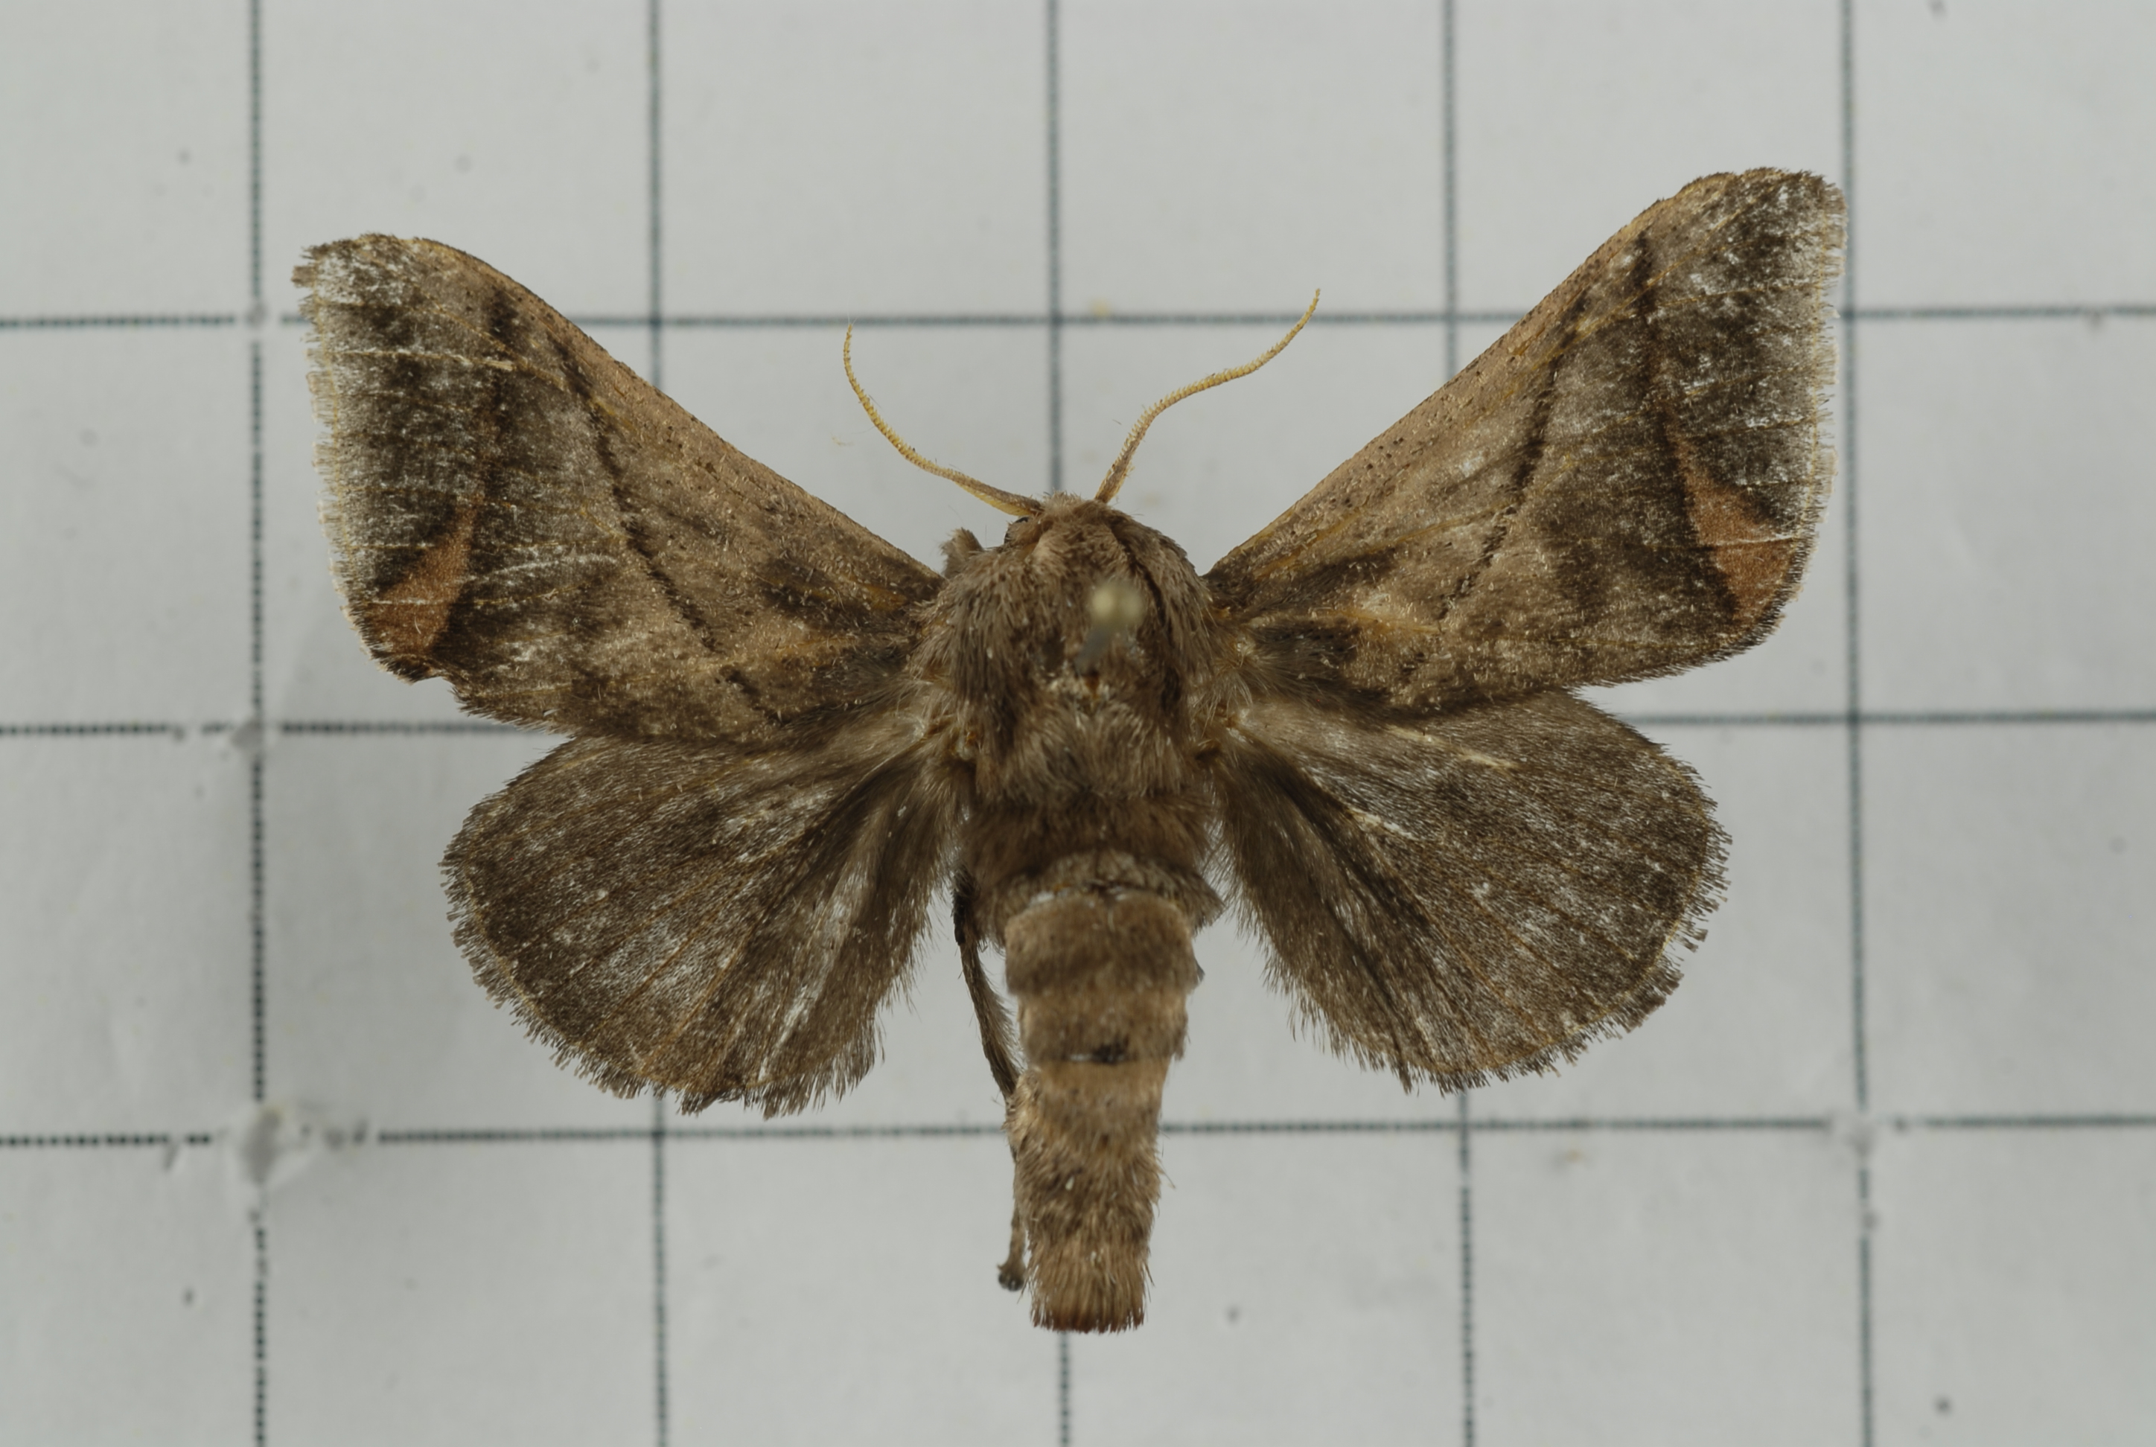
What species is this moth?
Setora baibarana
